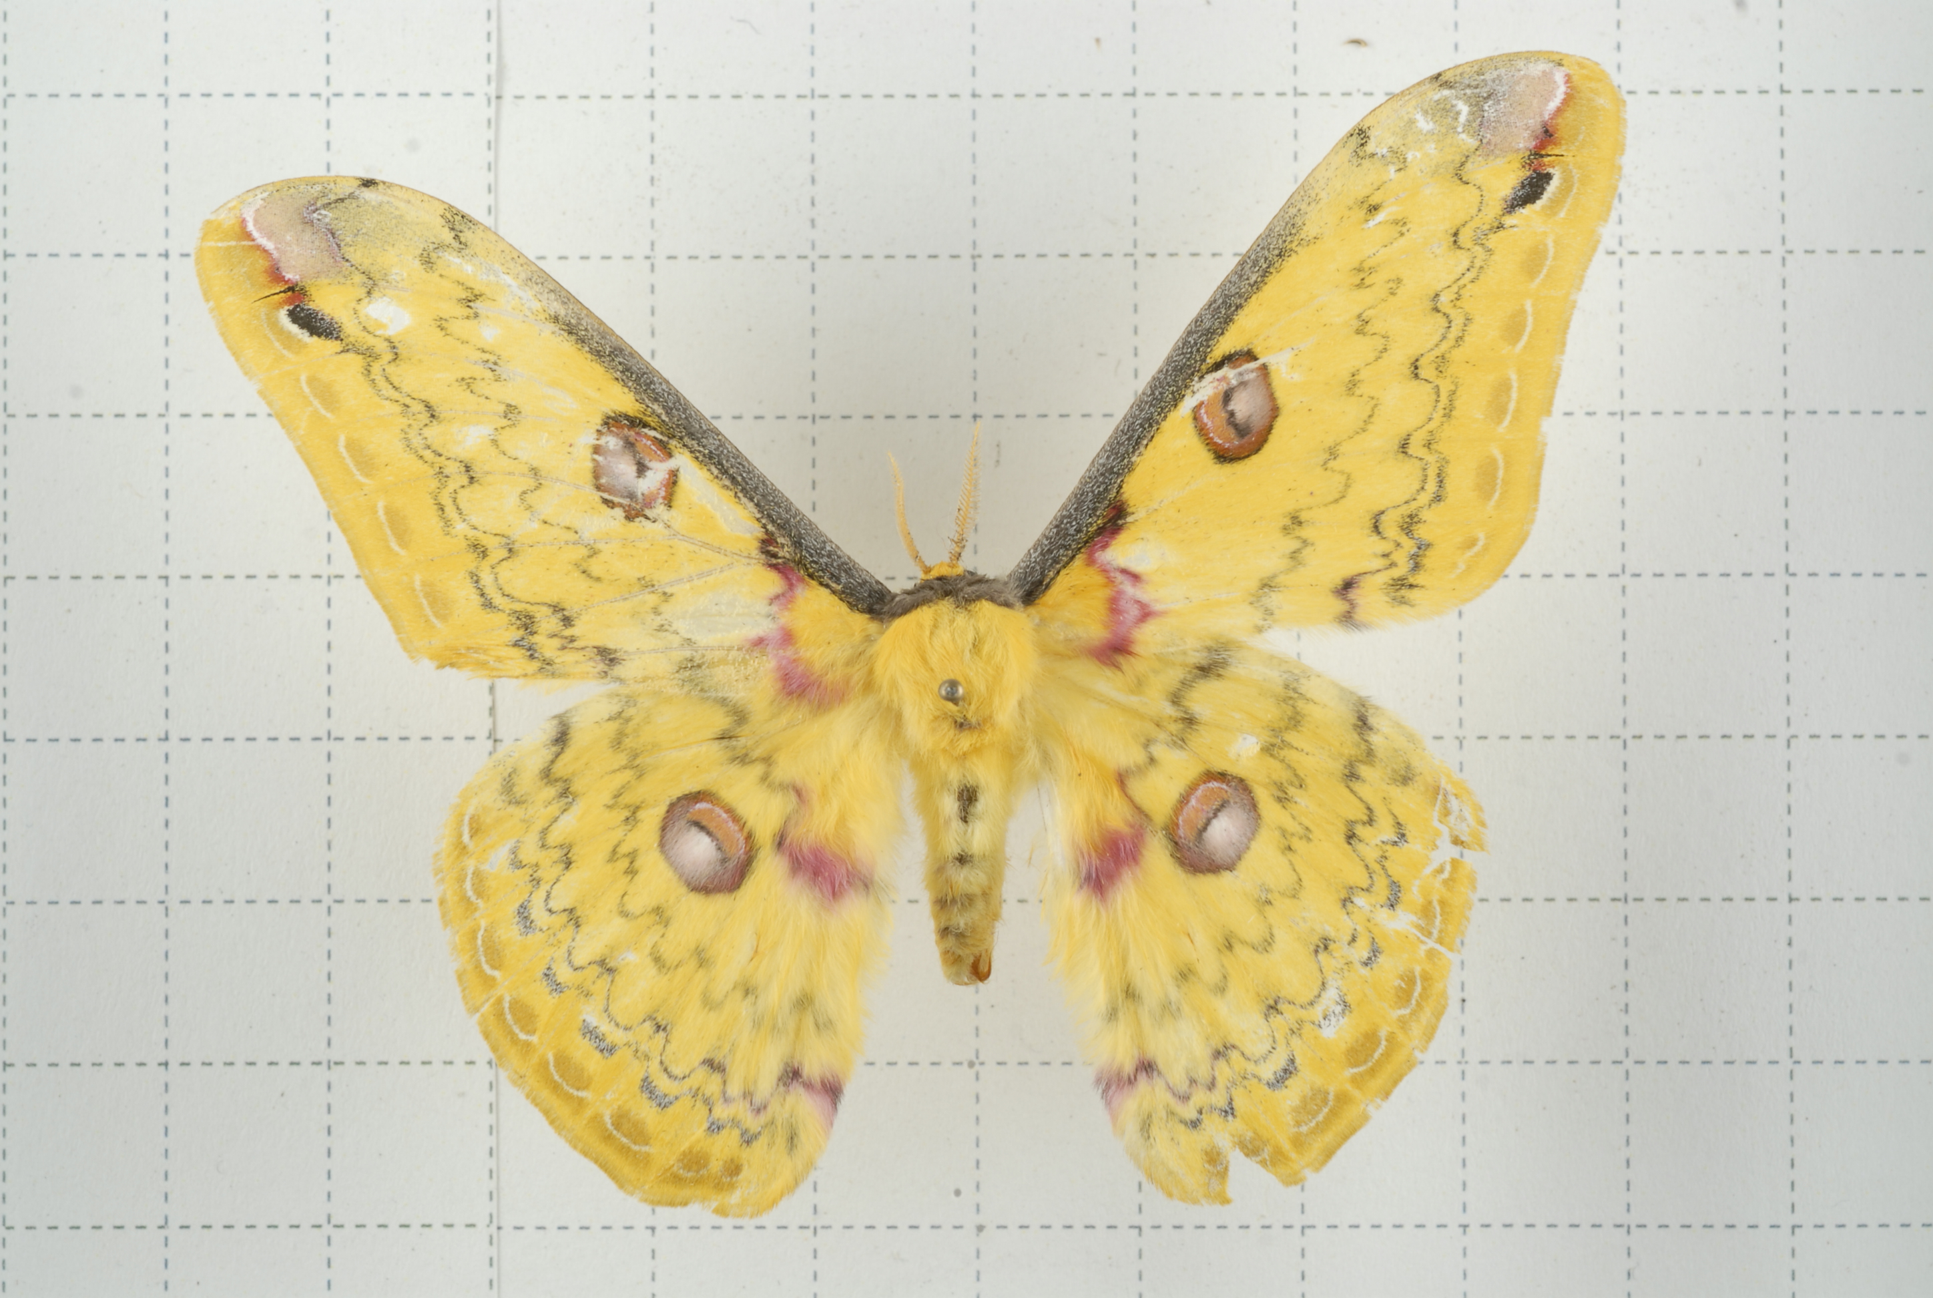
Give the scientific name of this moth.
Loepa formosensis
